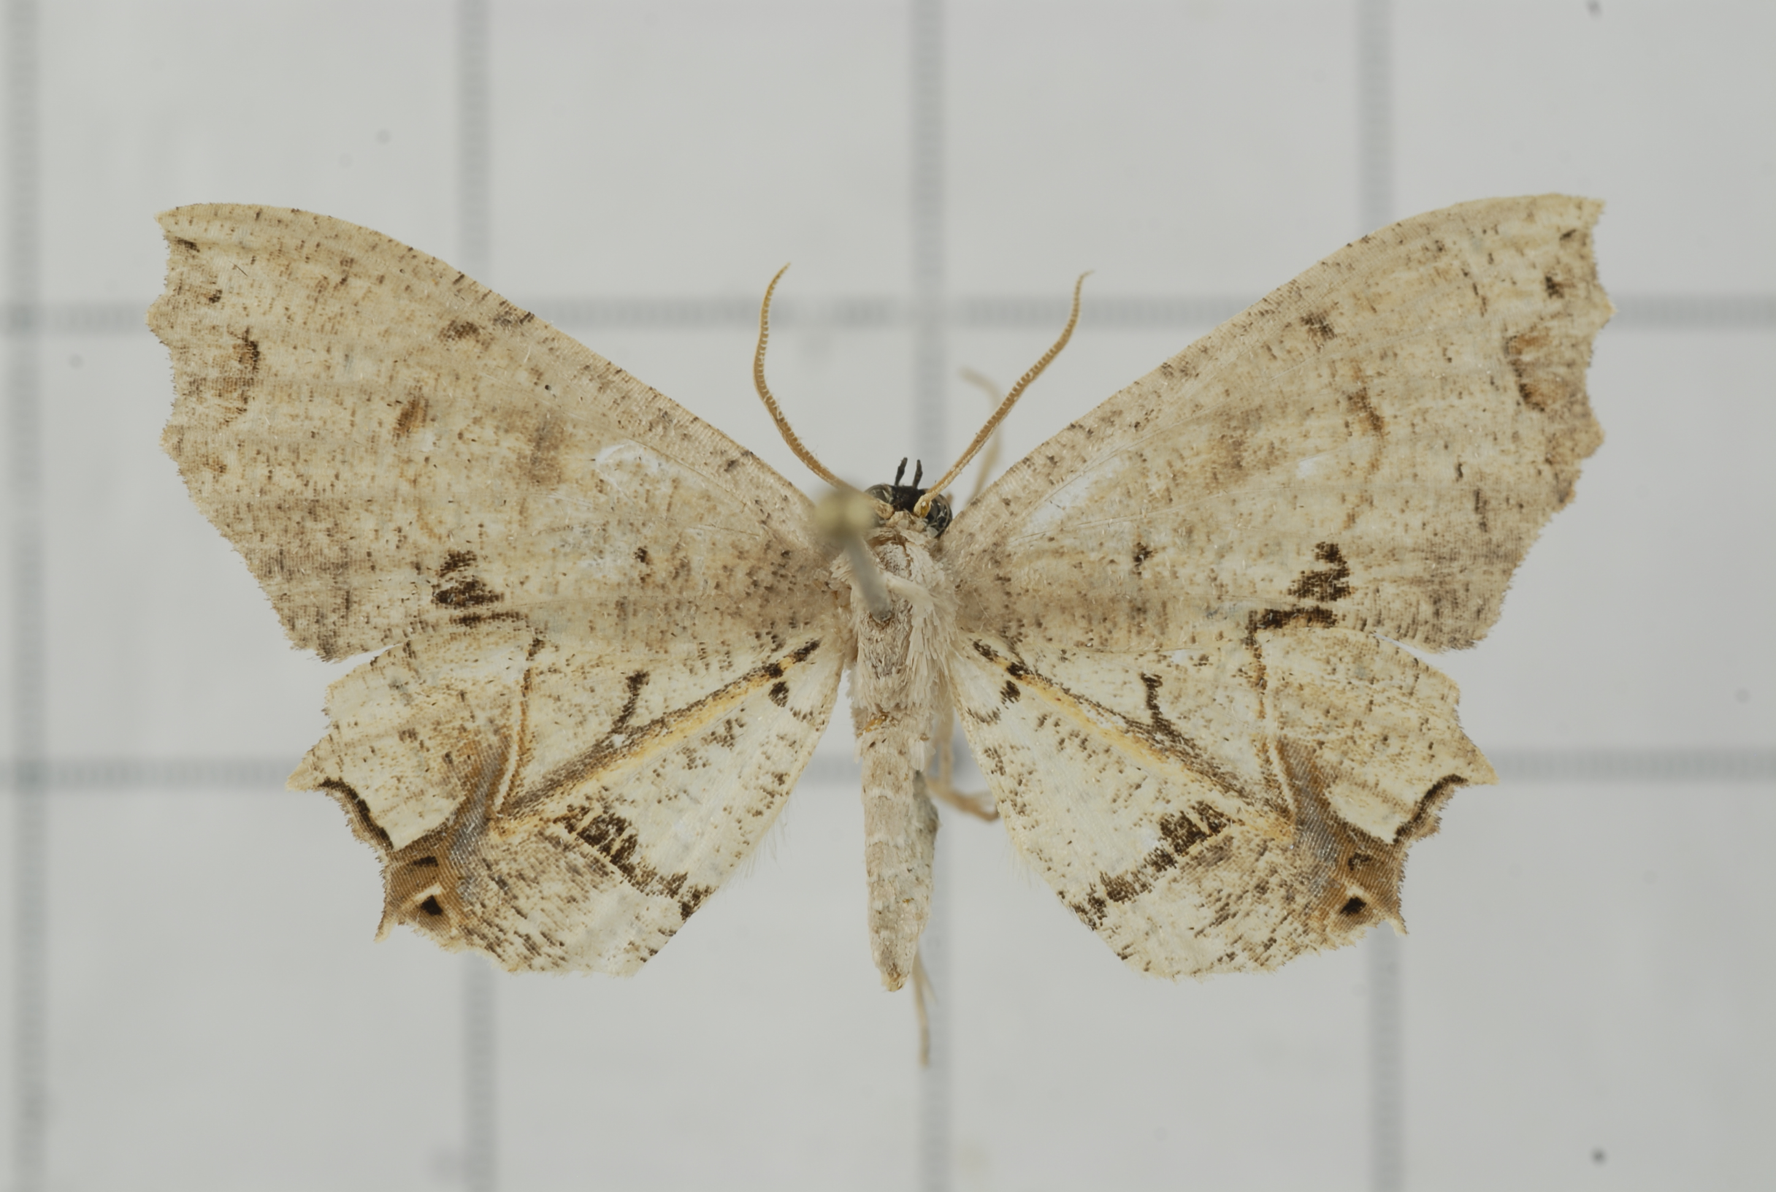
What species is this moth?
Dysaethria flavistriga
